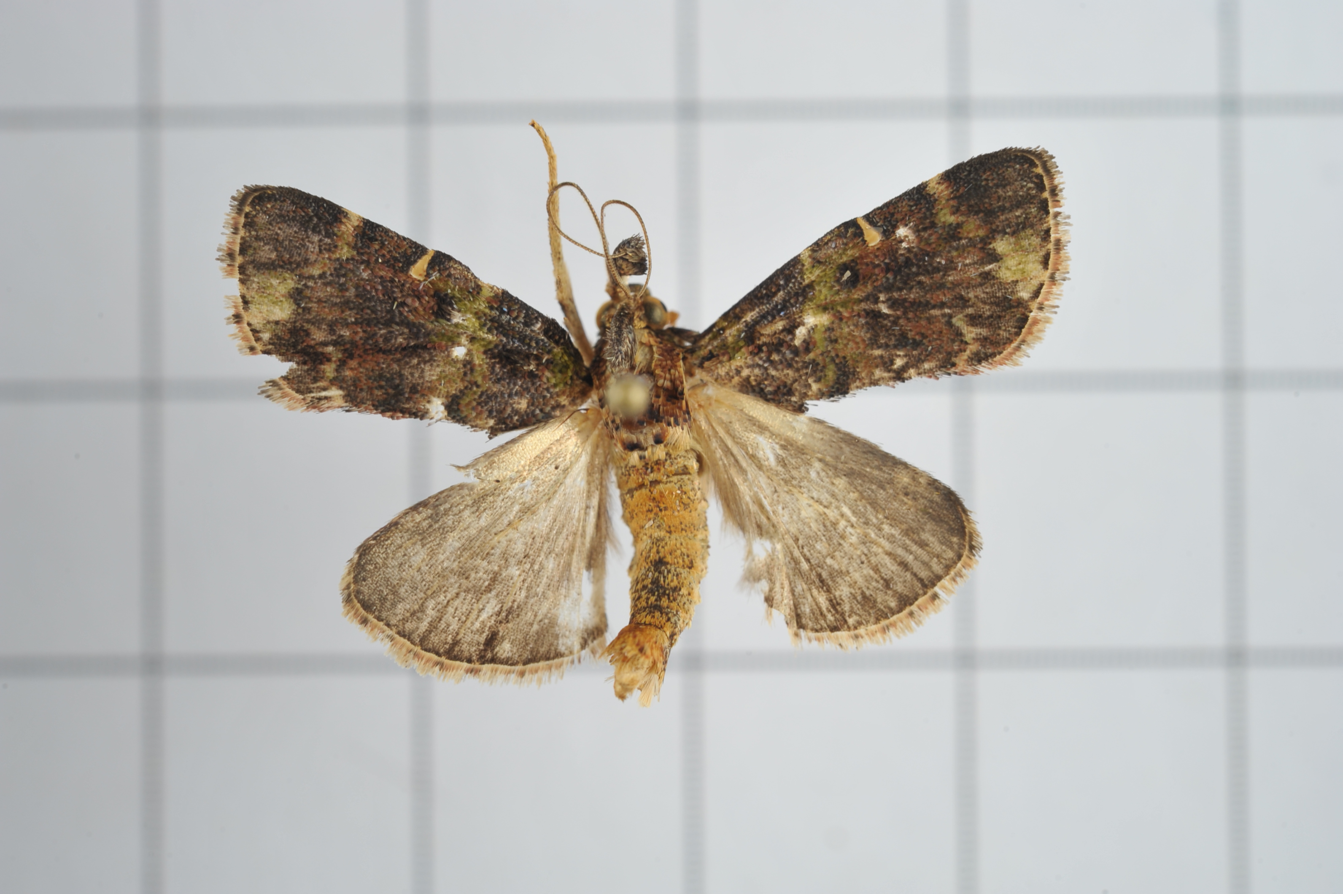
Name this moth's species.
Orthaga olivacea
